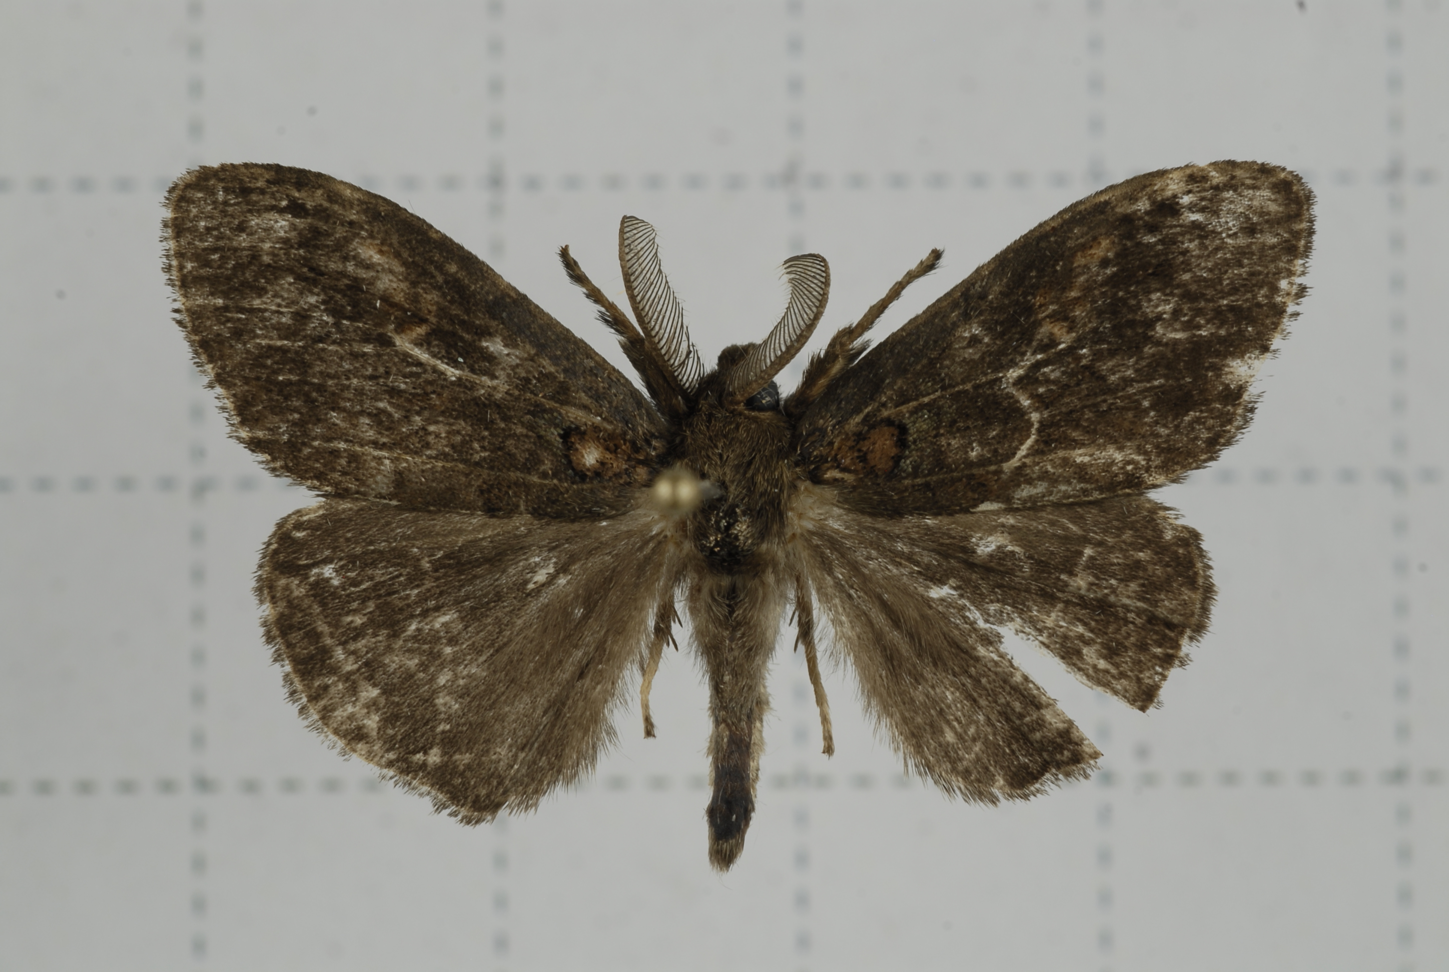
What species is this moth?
Olene dudgeoni
